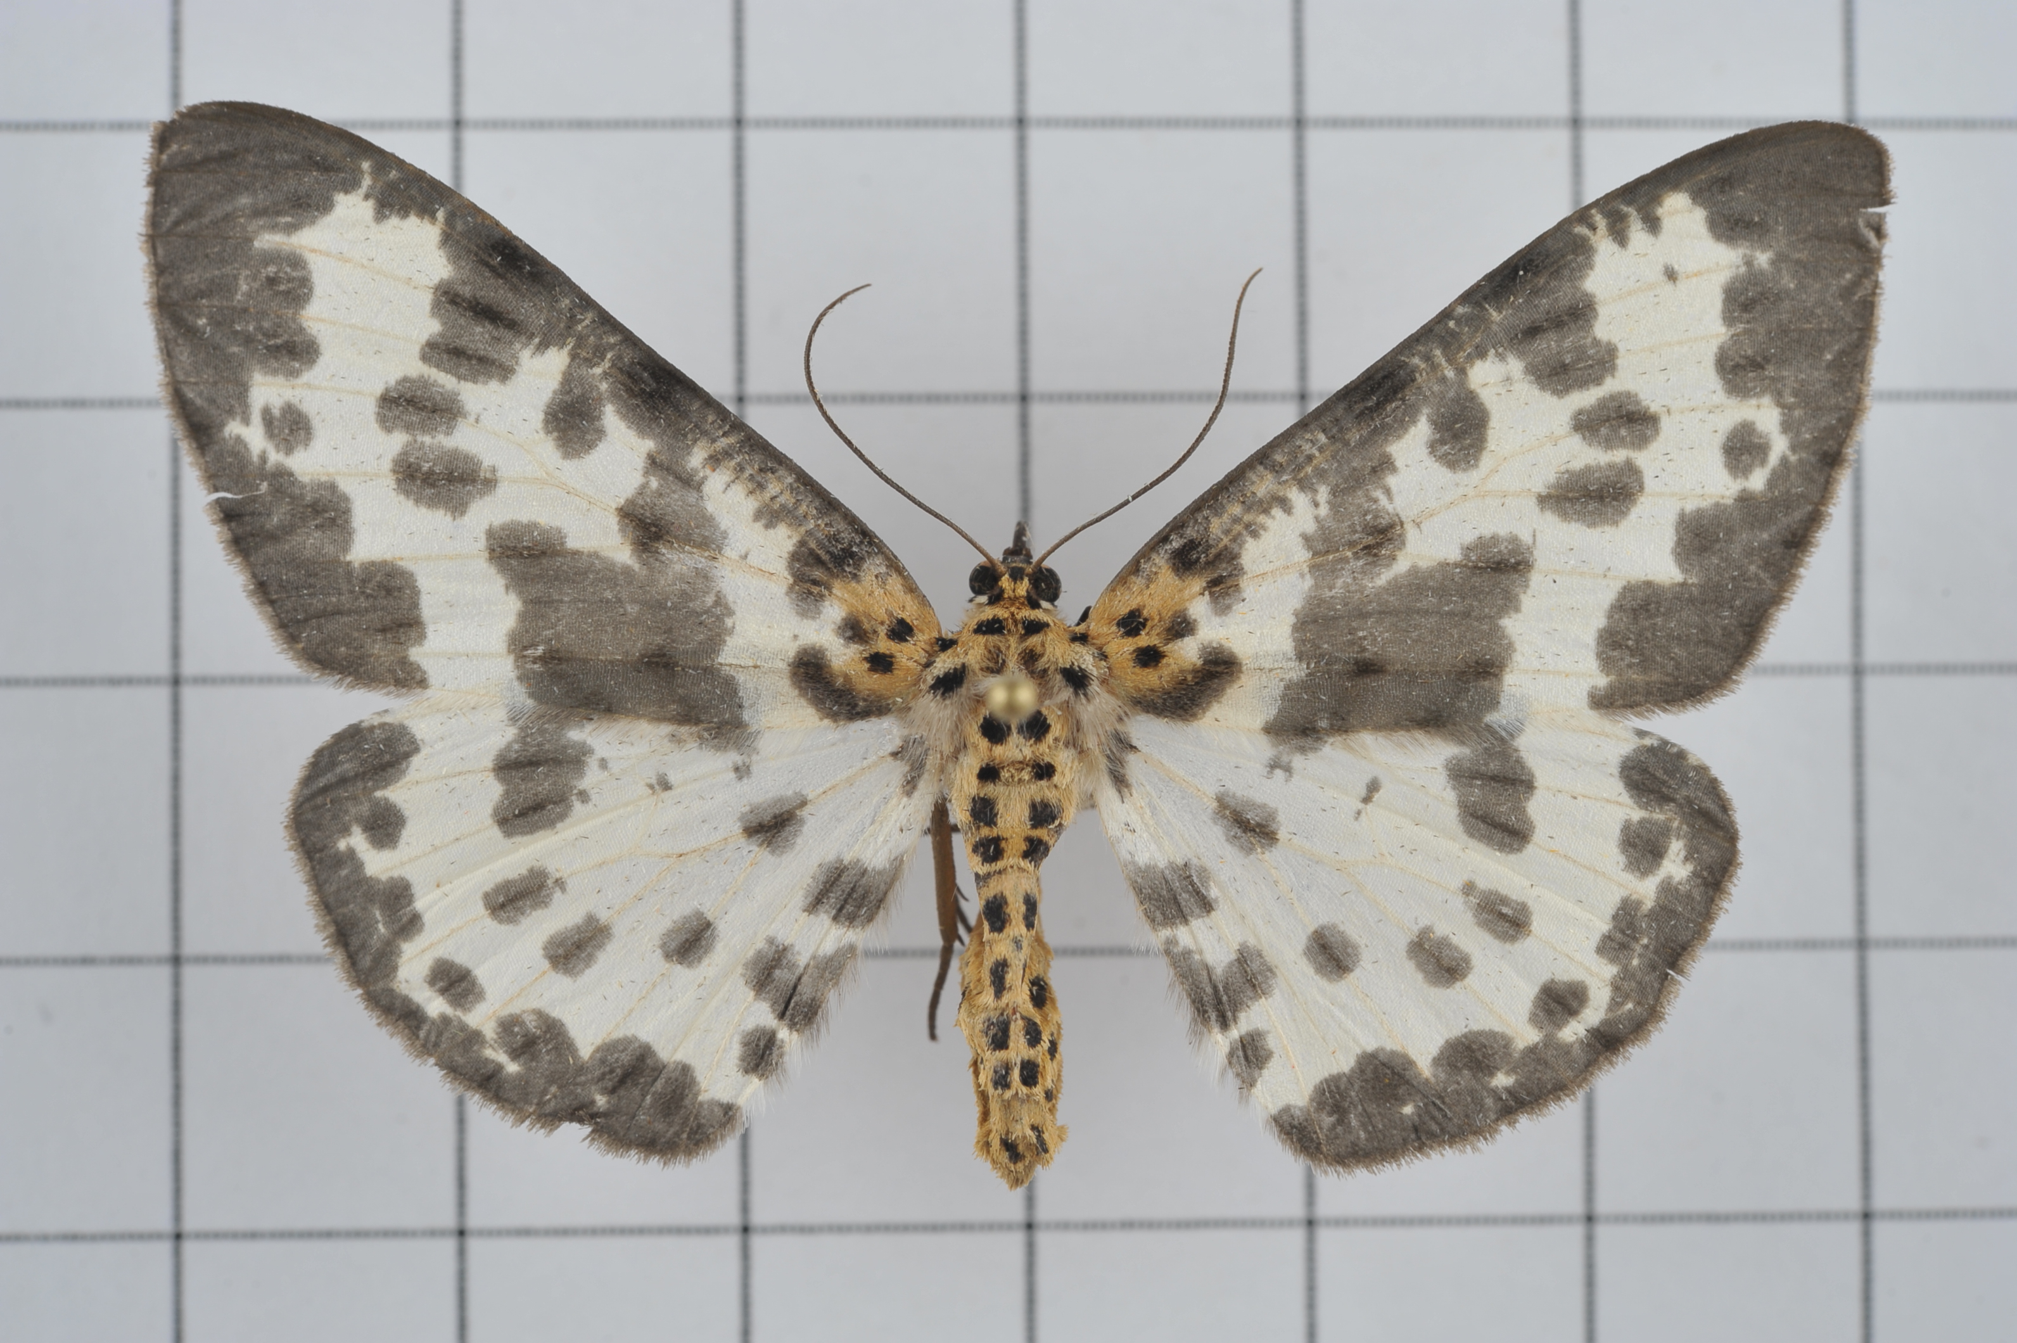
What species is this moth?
Percnia longitermen
